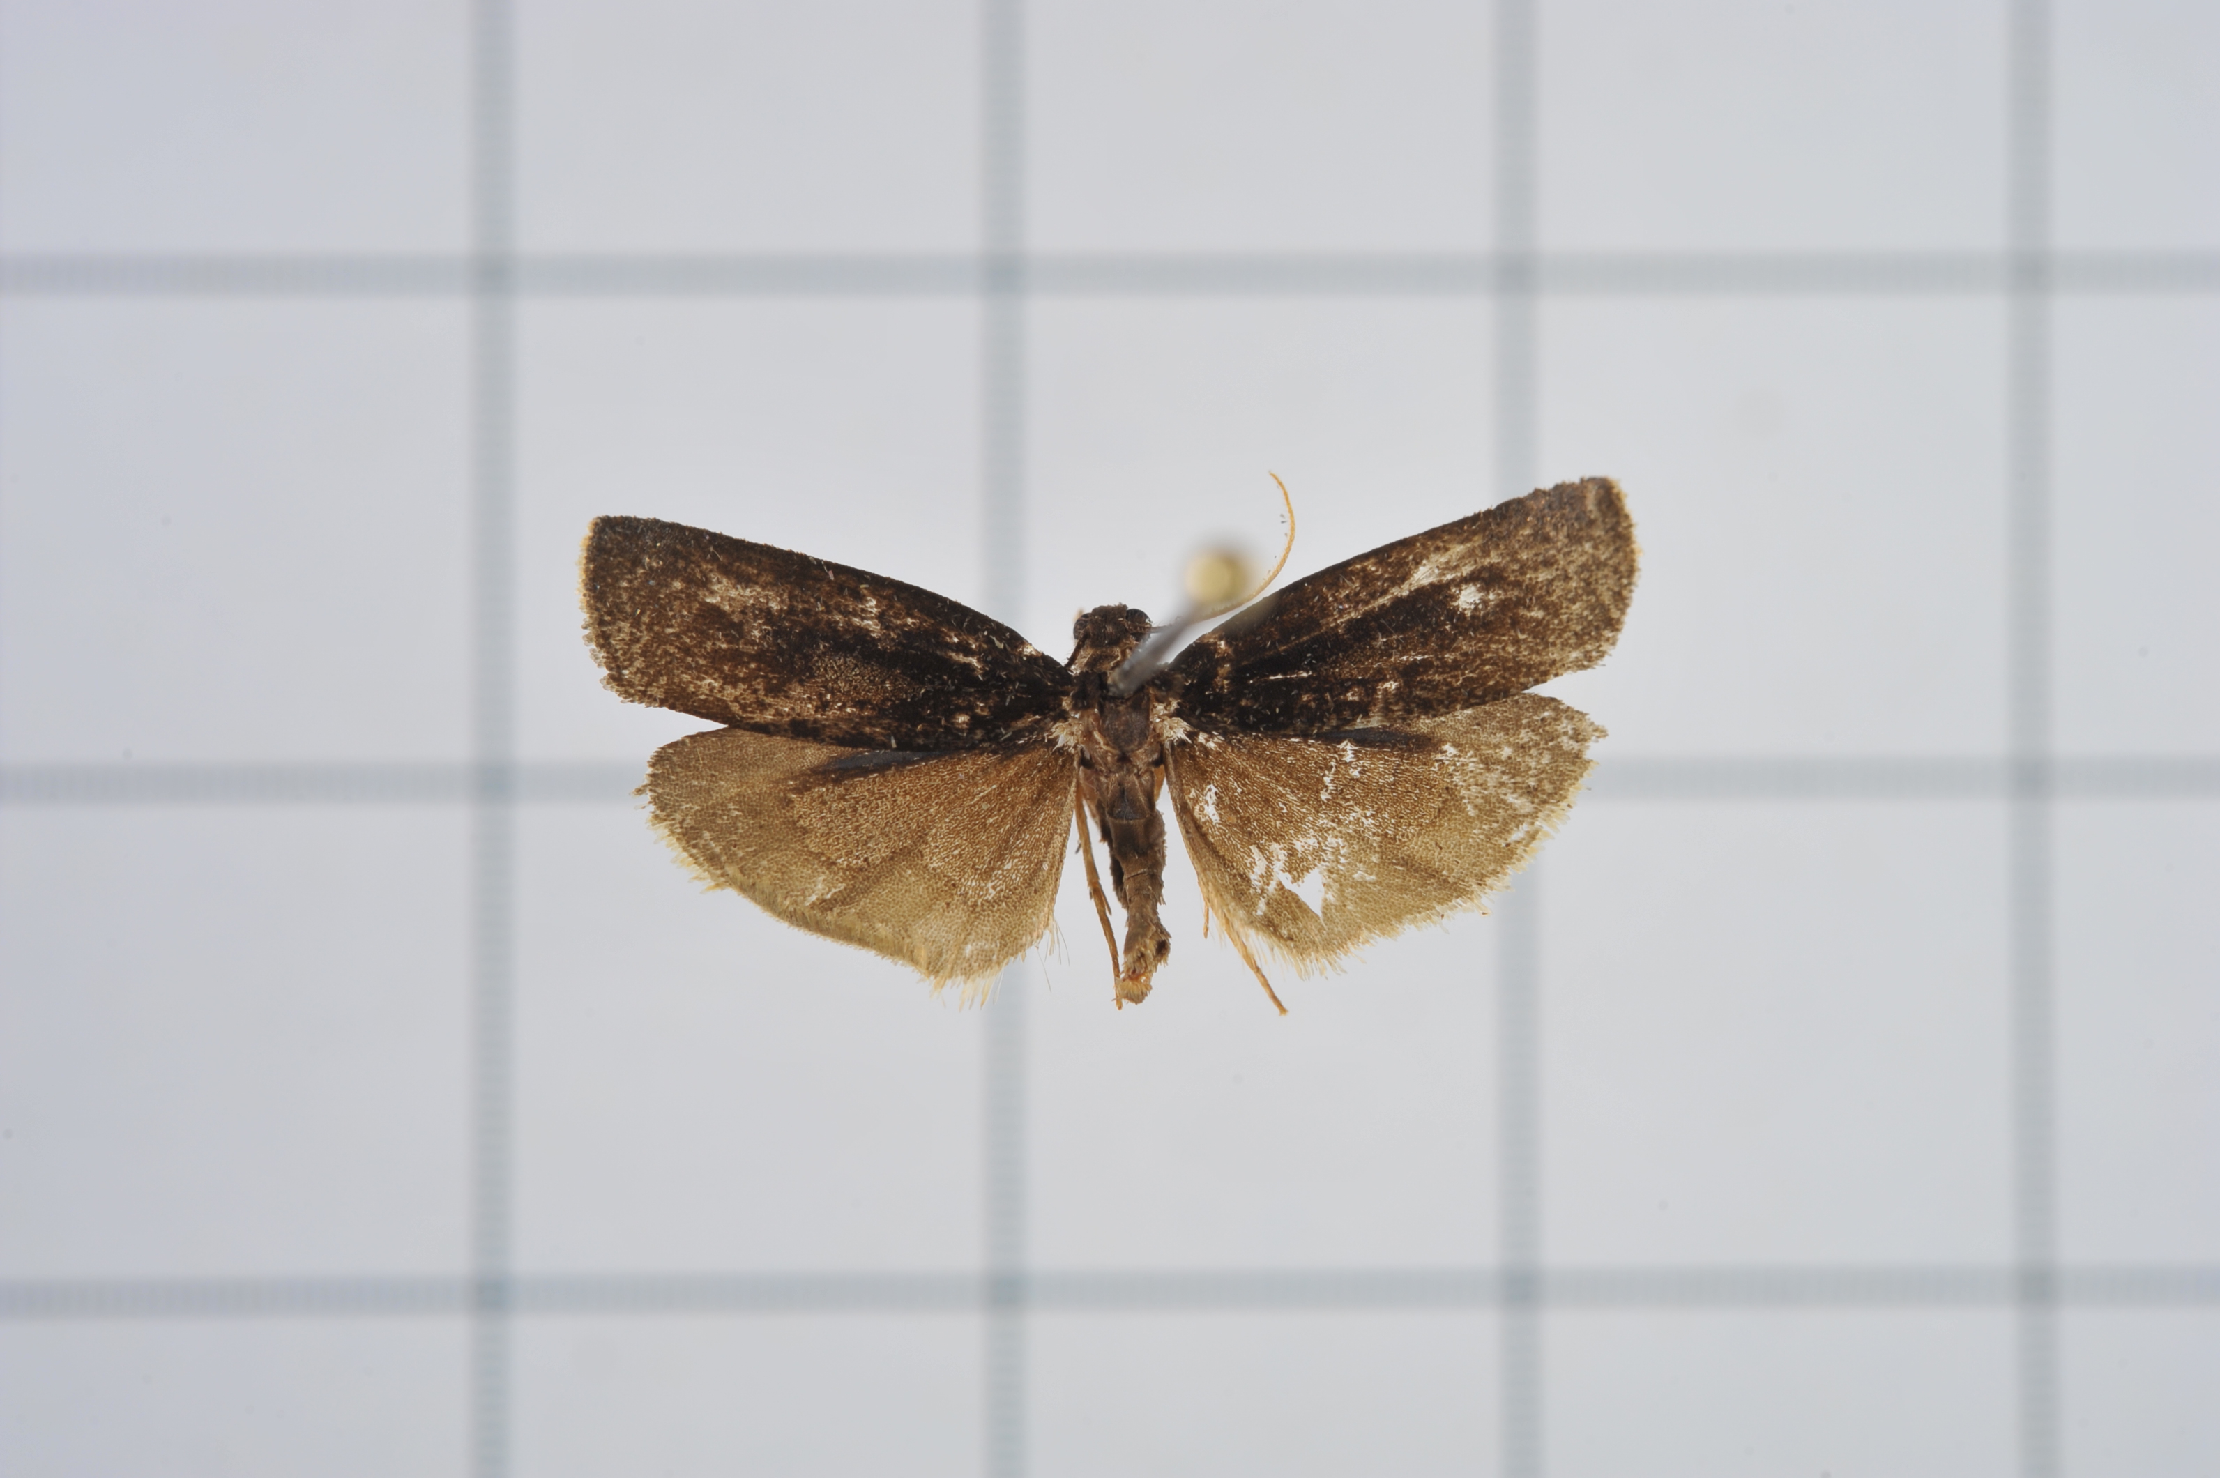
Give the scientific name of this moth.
Blavia scoteola
